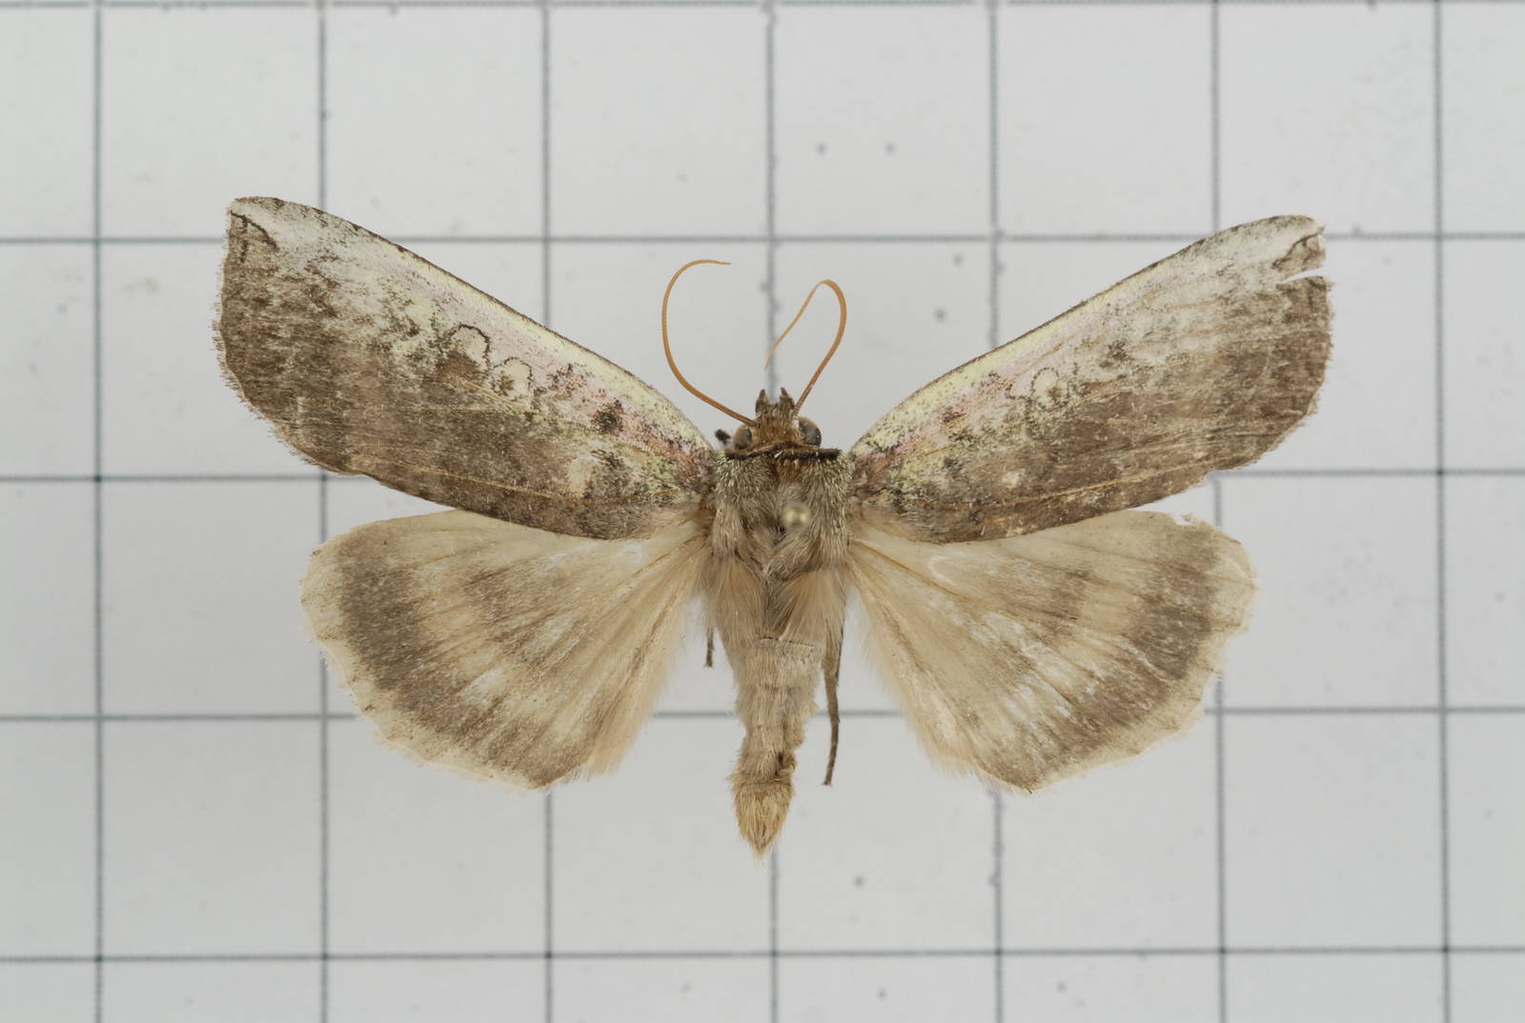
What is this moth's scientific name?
Tethea oberthueri taiwana
